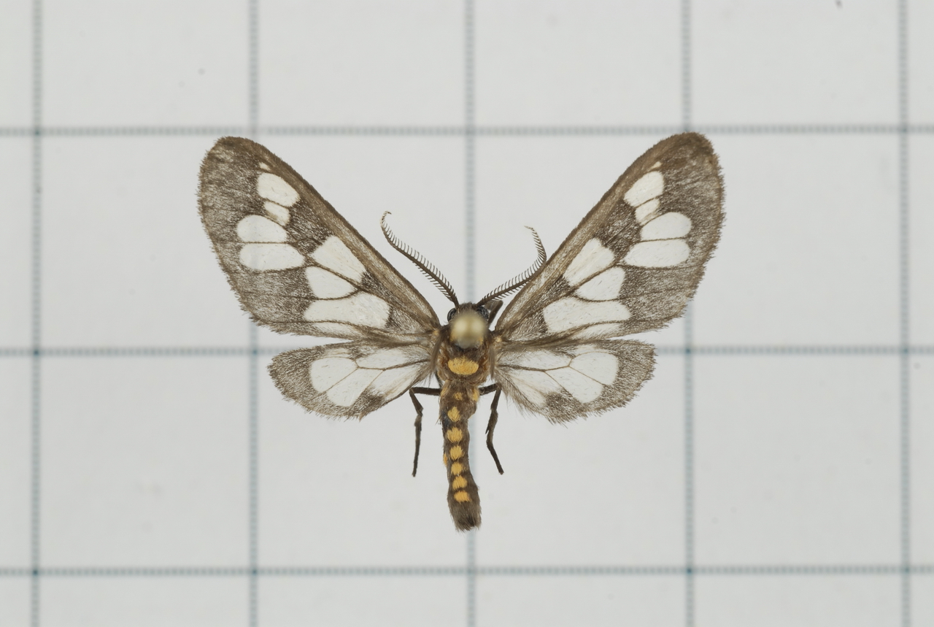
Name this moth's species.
Eressa confinis finitima
